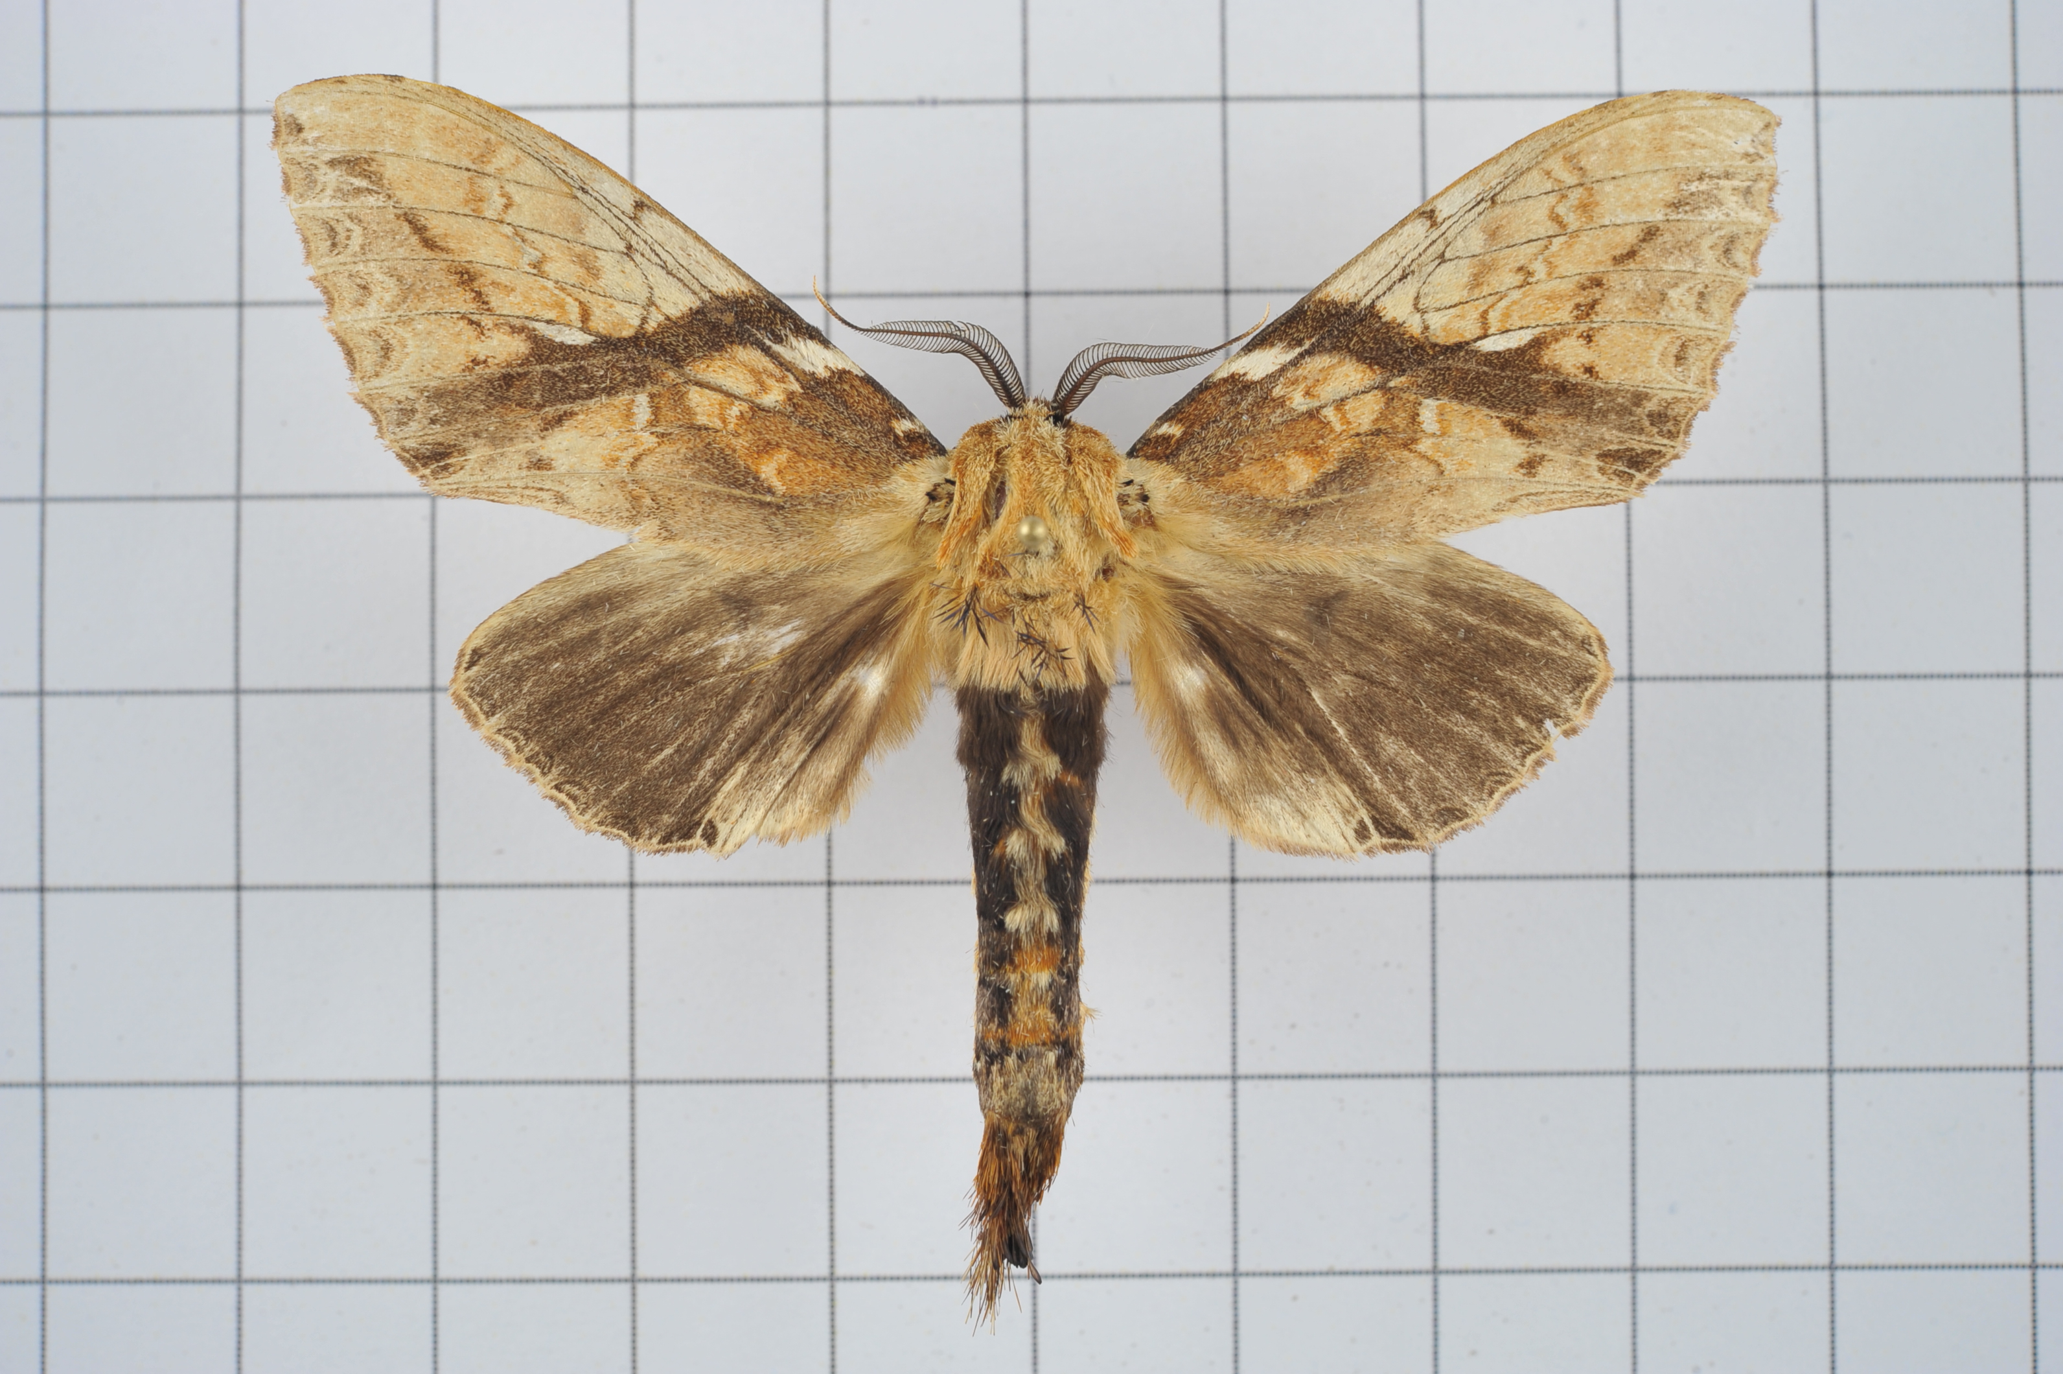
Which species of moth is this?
Dudusa nobilis
